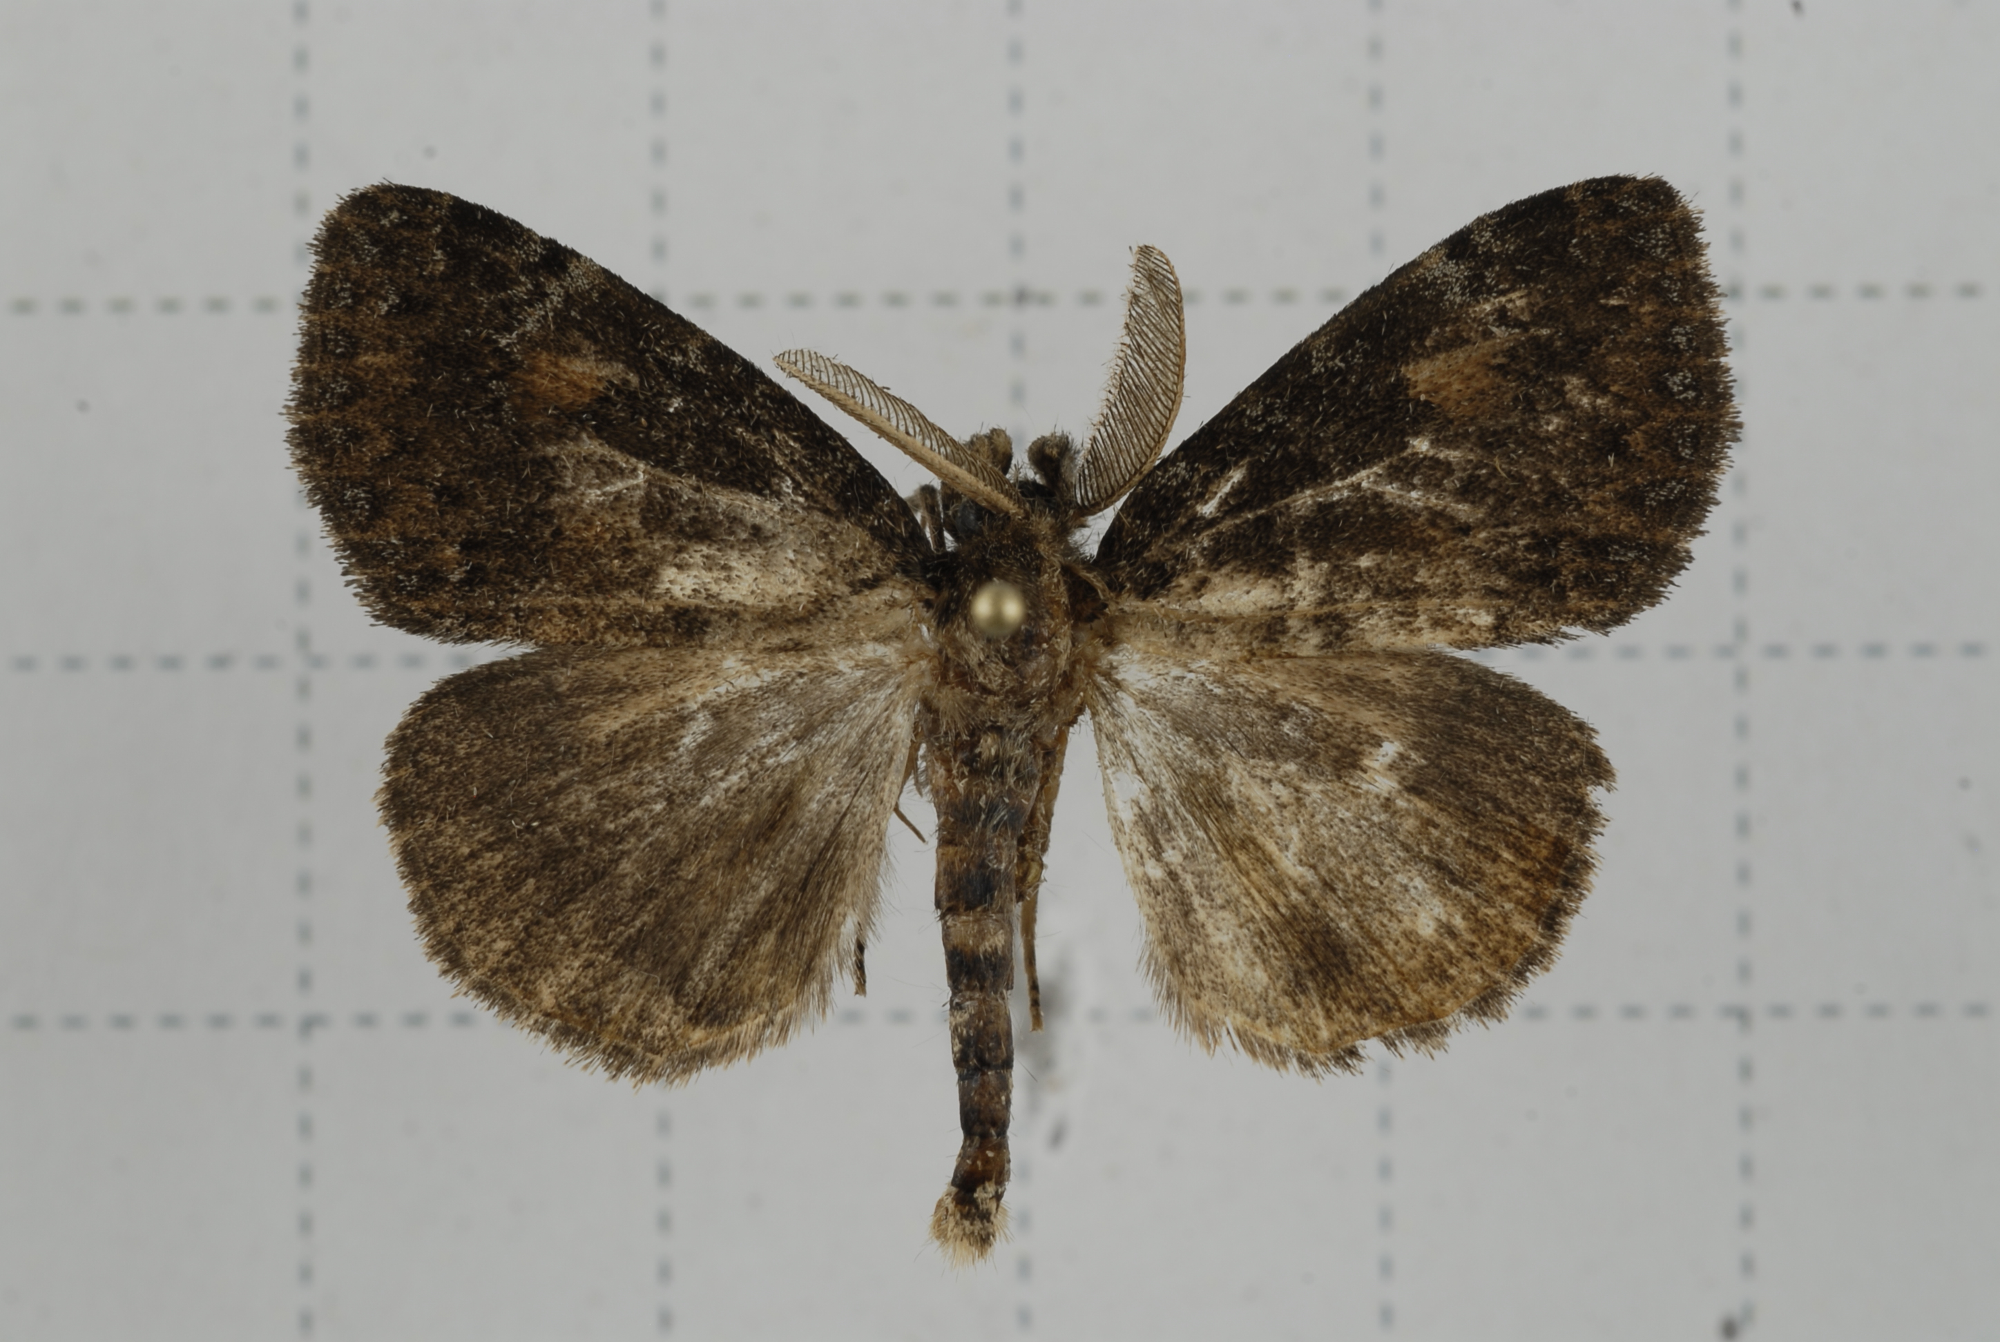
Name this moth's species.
Ilema kosemponica
